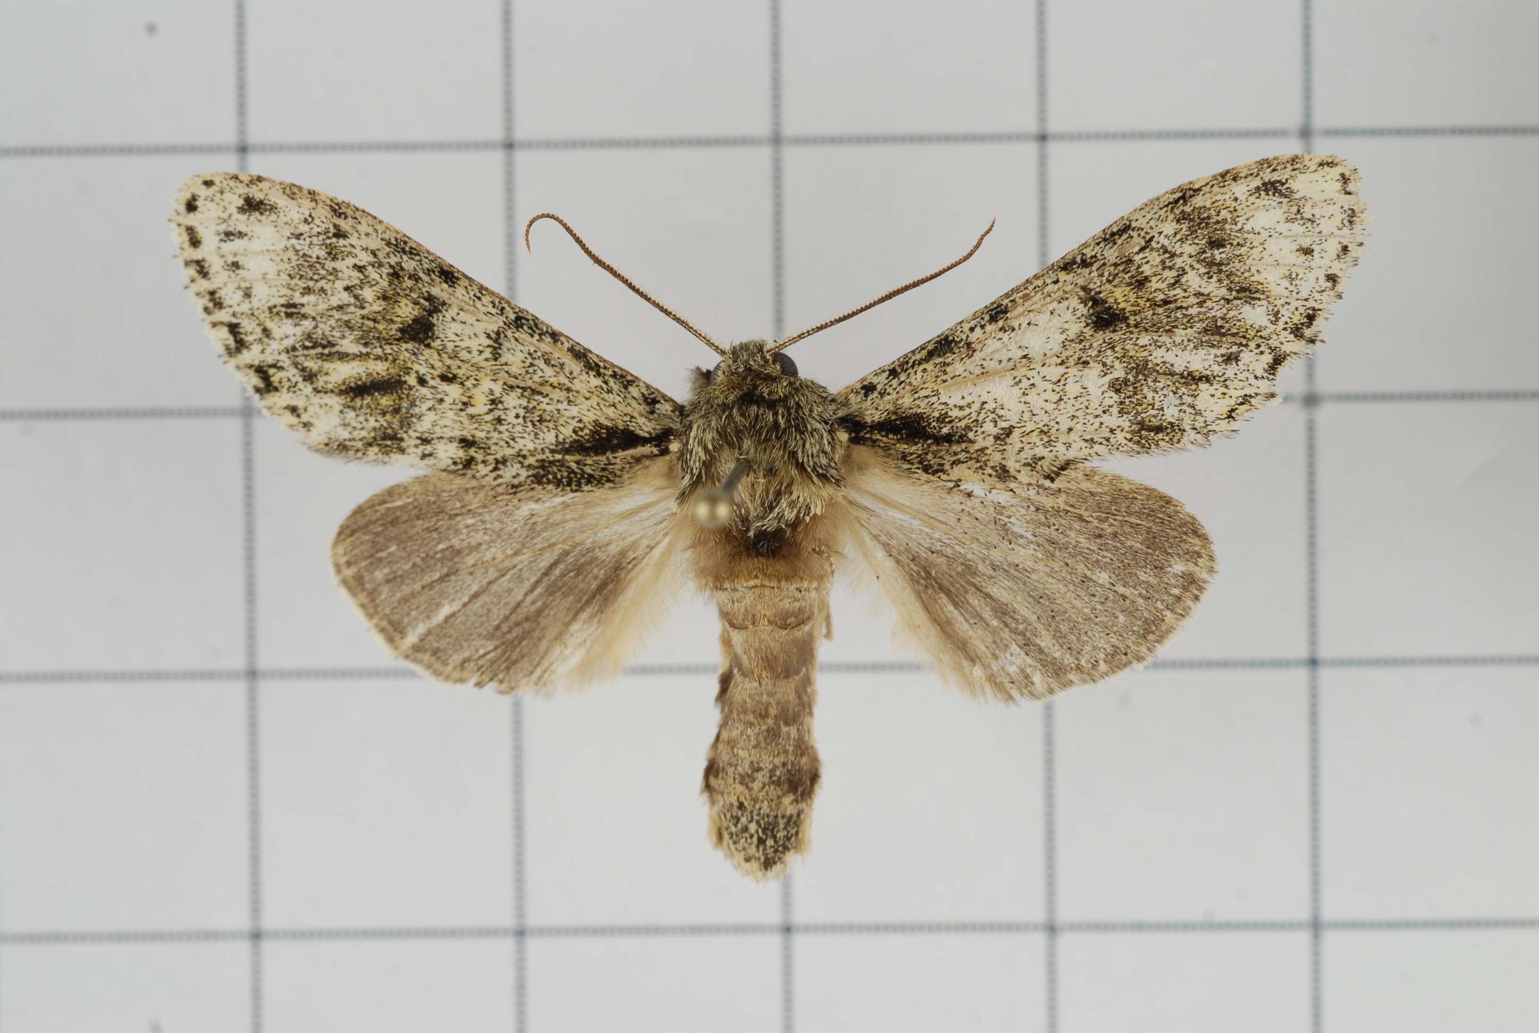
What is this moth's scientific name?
Pheosiopsis cinerea formosana
